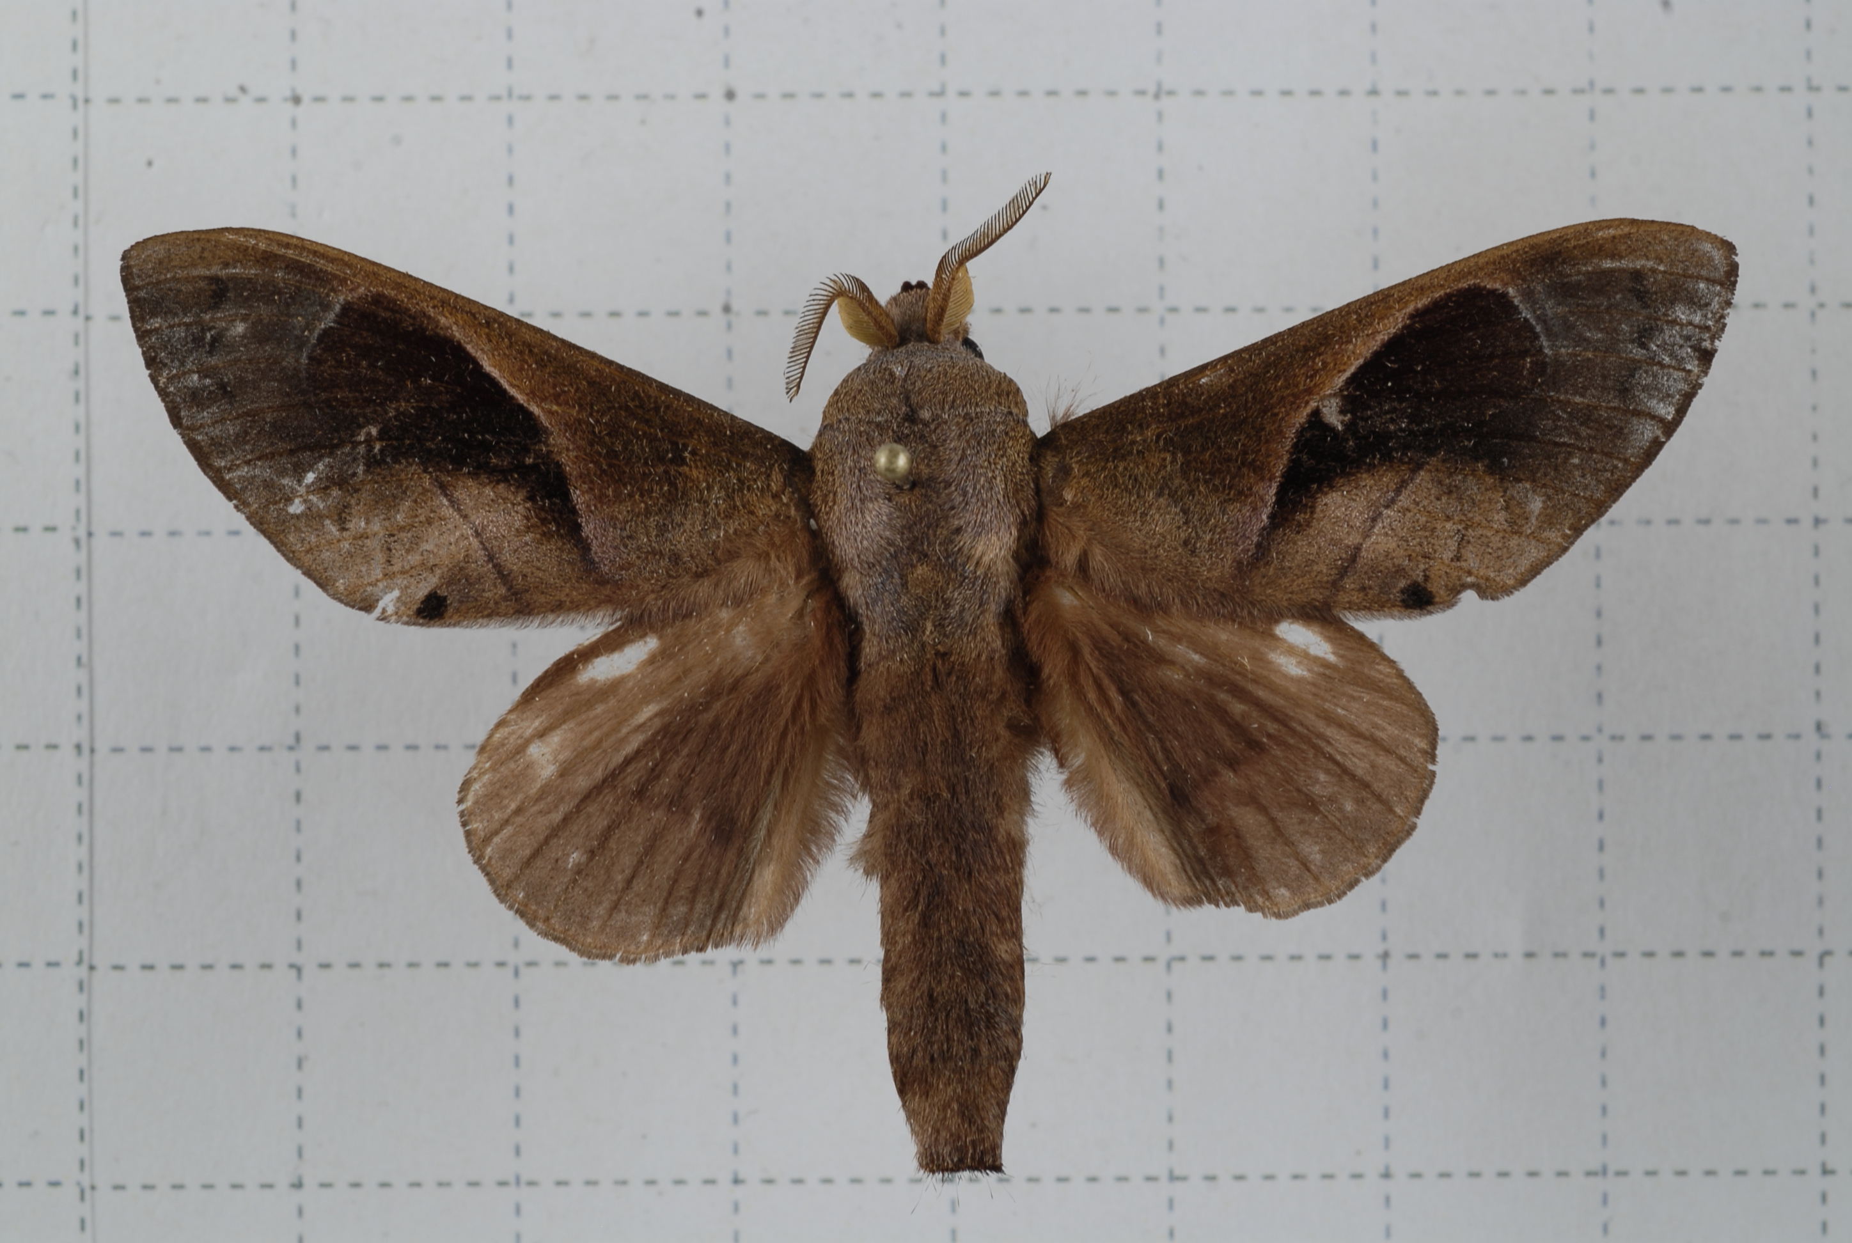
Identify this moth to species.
Paralebeda femorata mirabilis
